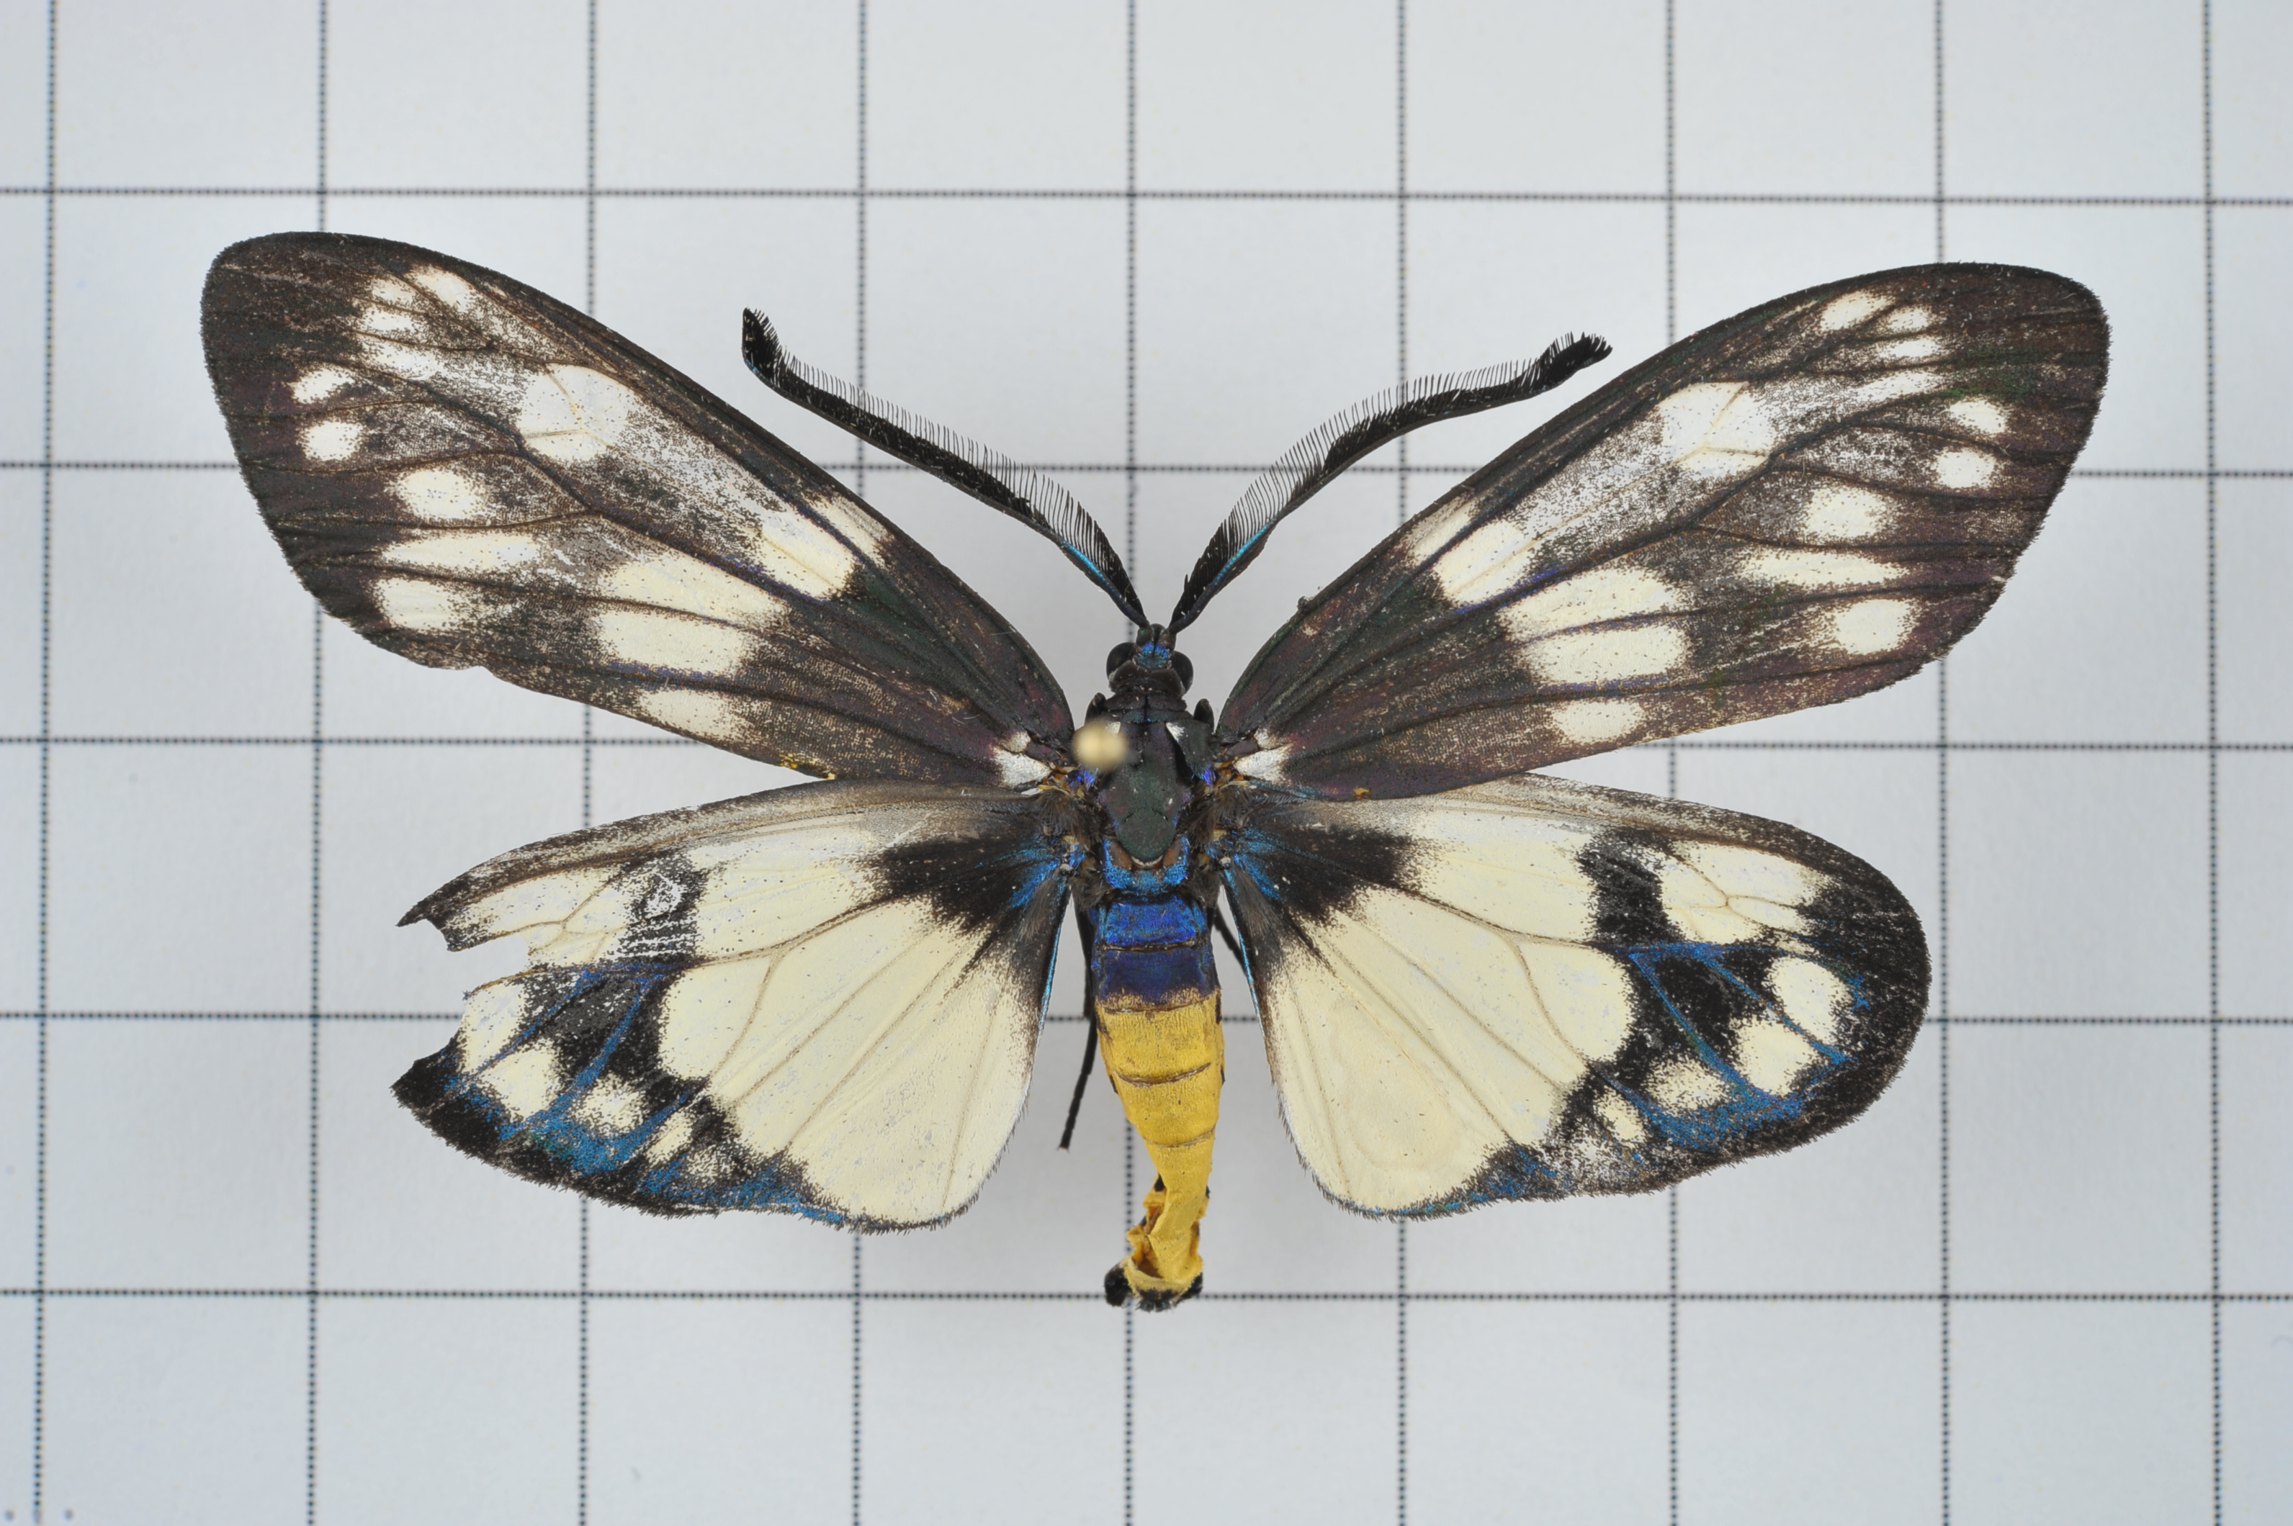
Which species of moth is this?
Eterusia aedea formosana
